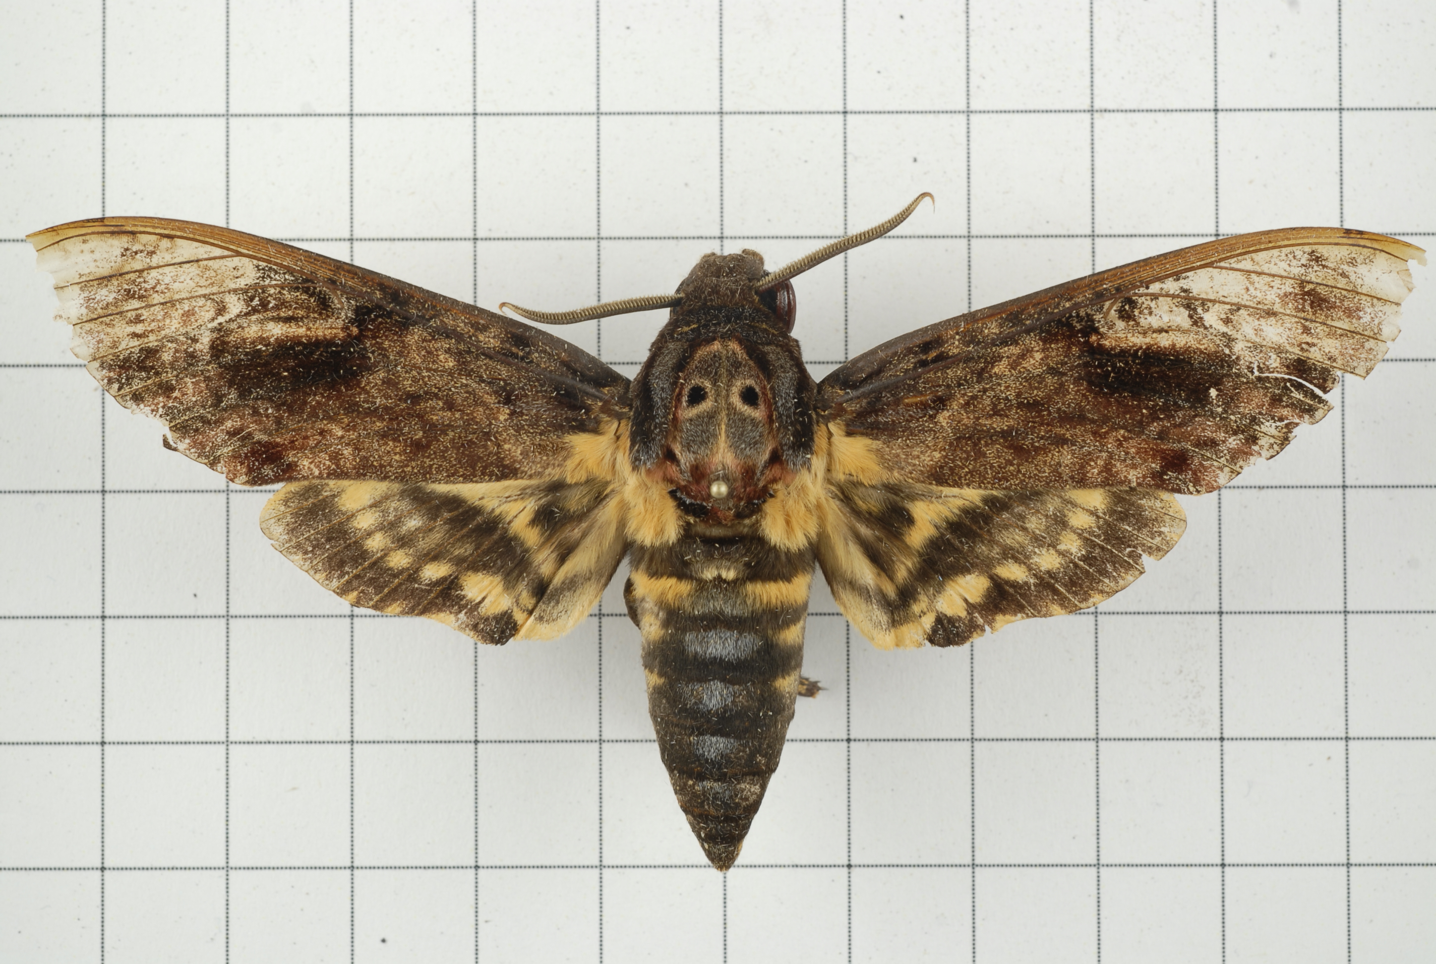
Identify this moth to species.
Acherontia lachesis
